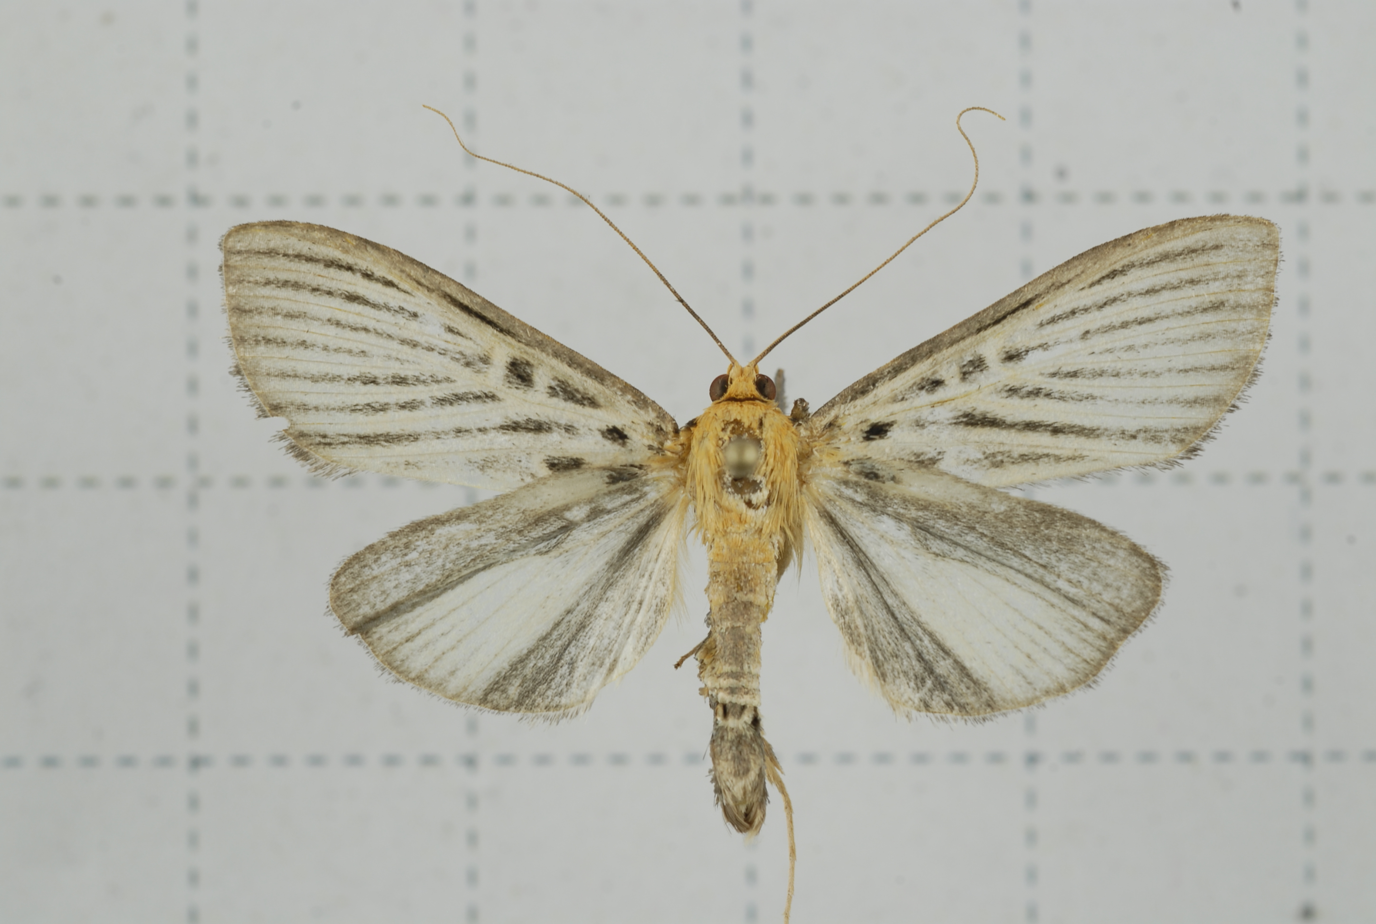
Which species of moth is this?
Tyspanodes hypsalis
